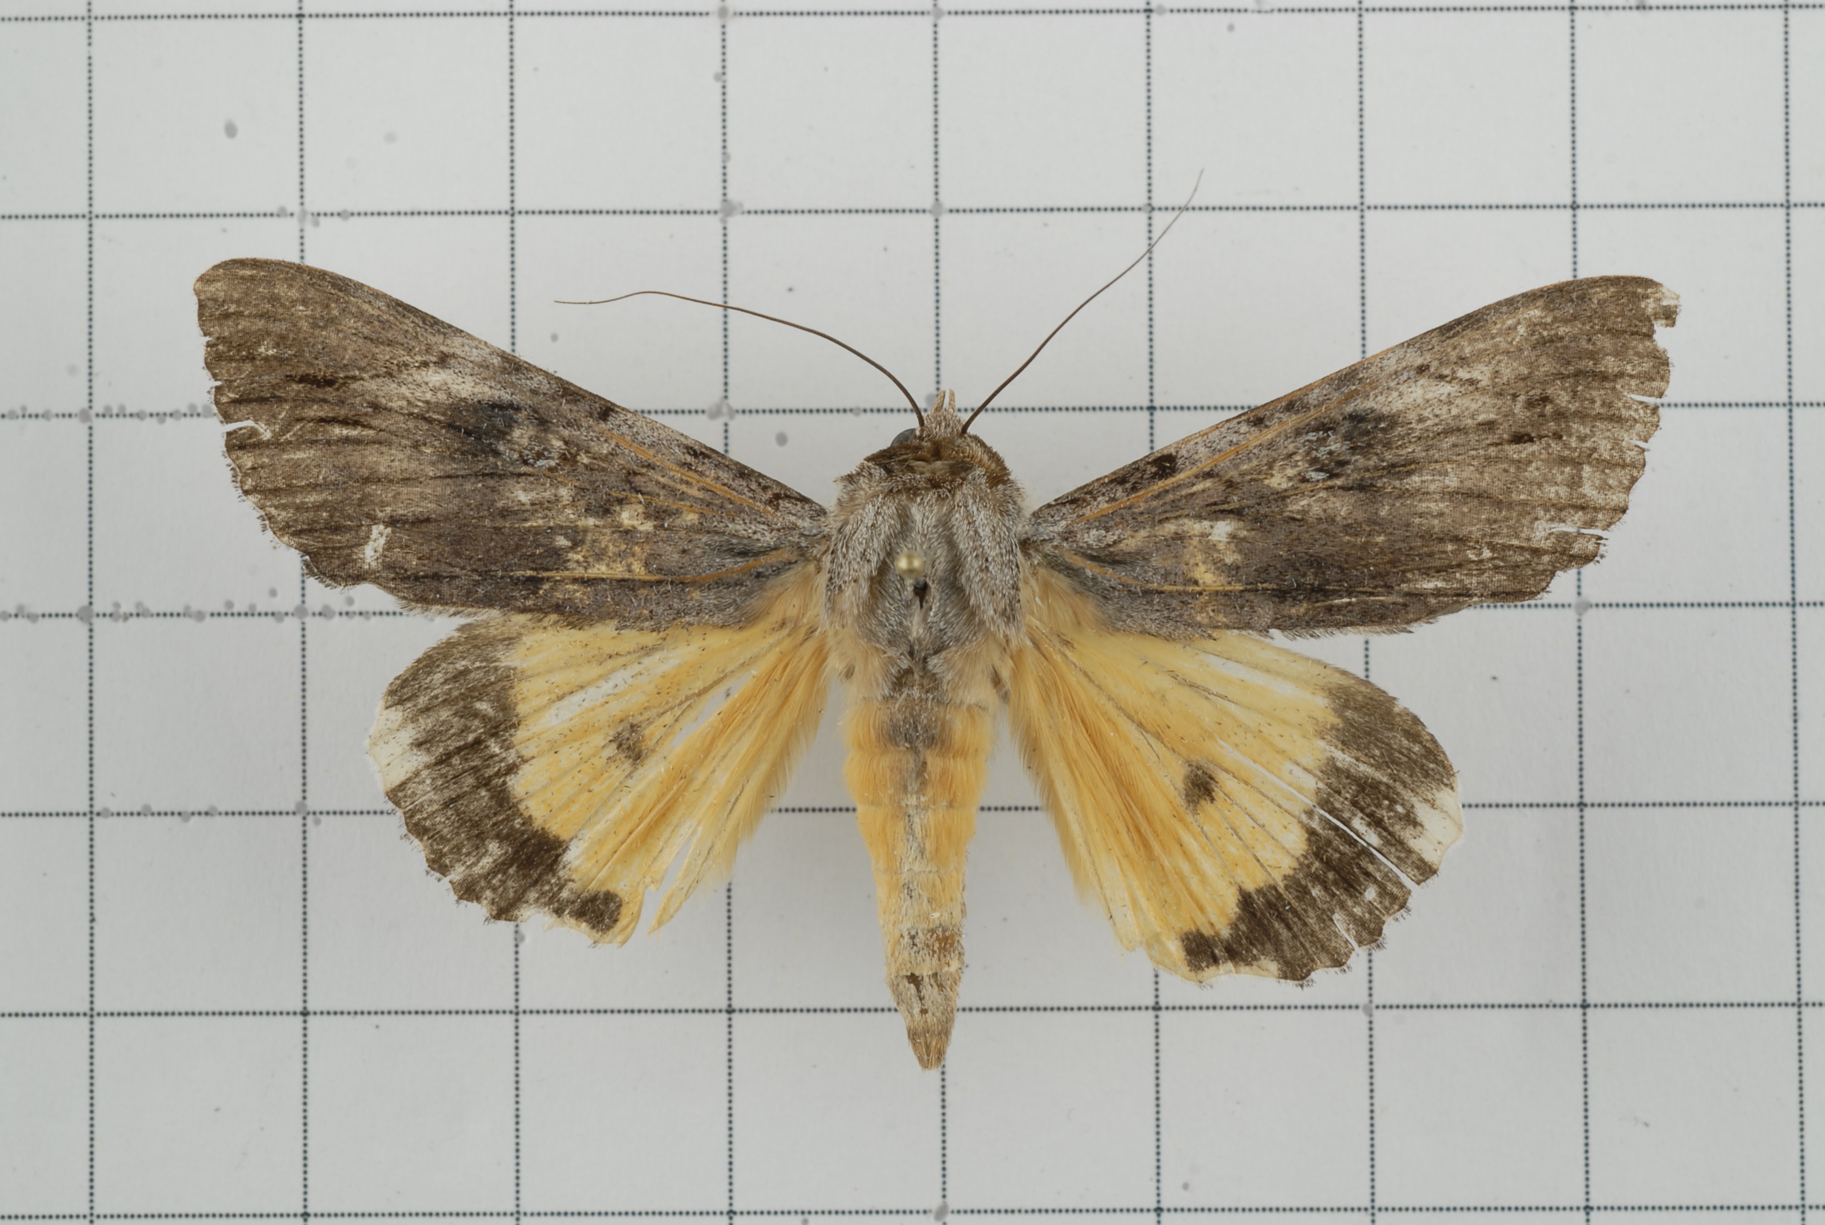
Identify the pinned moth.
Paracatocala macula macula
